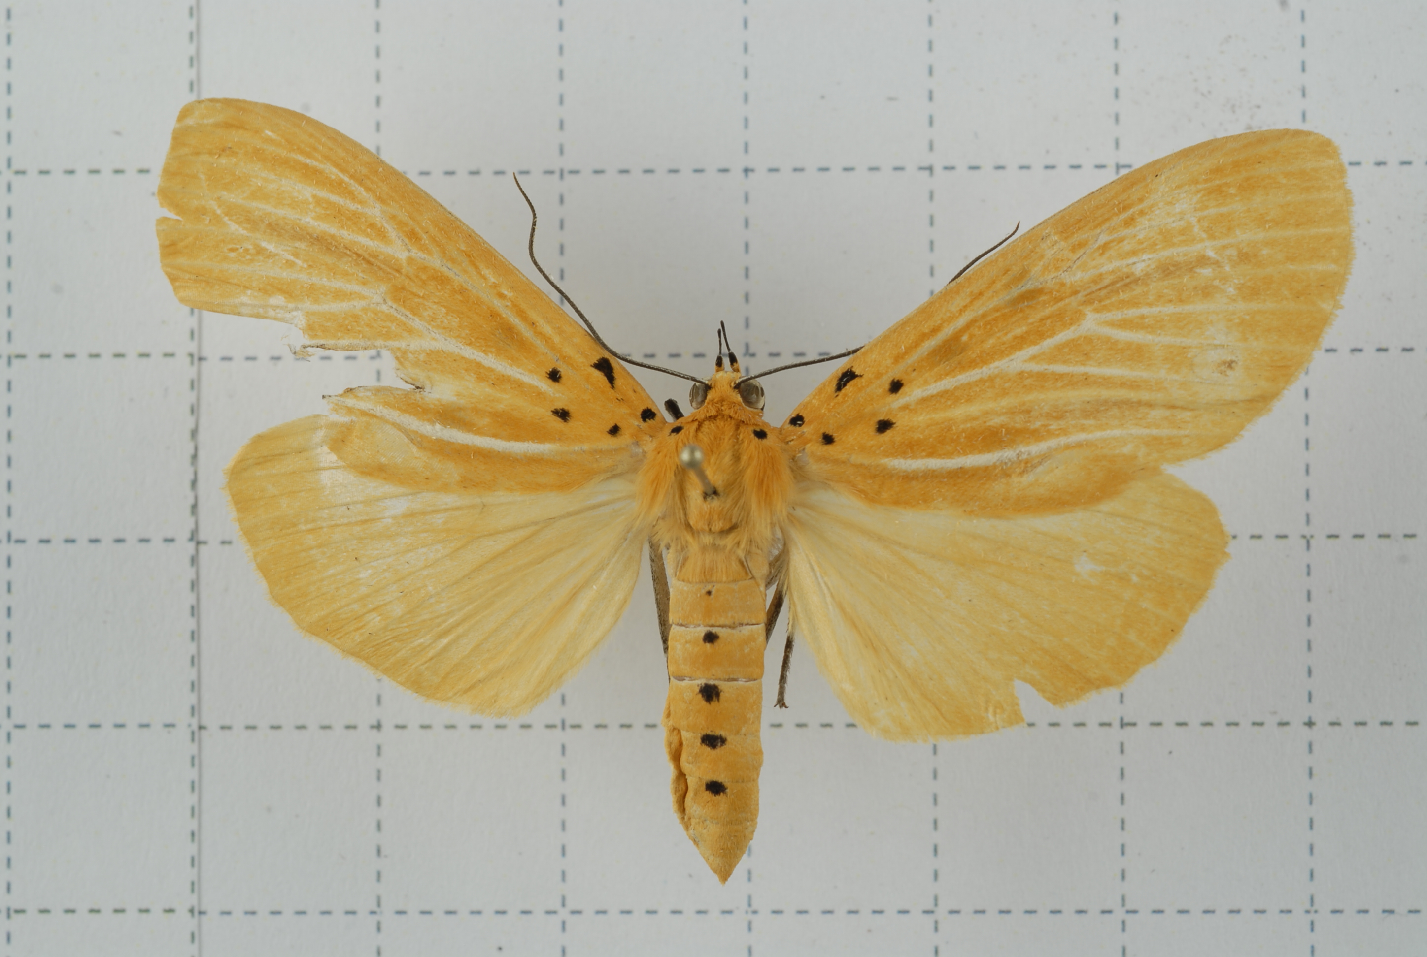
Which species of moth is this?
Asota egens confinis
